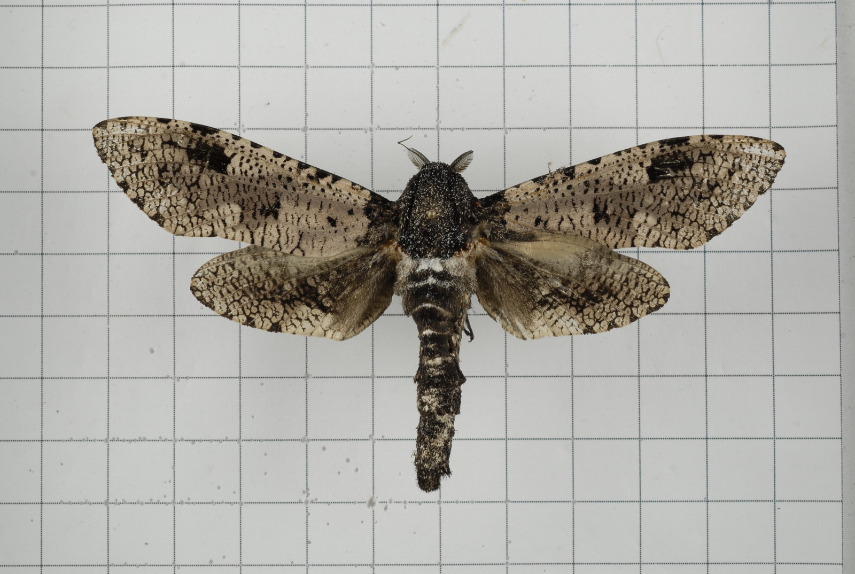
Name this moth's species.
Xyleutes strix
